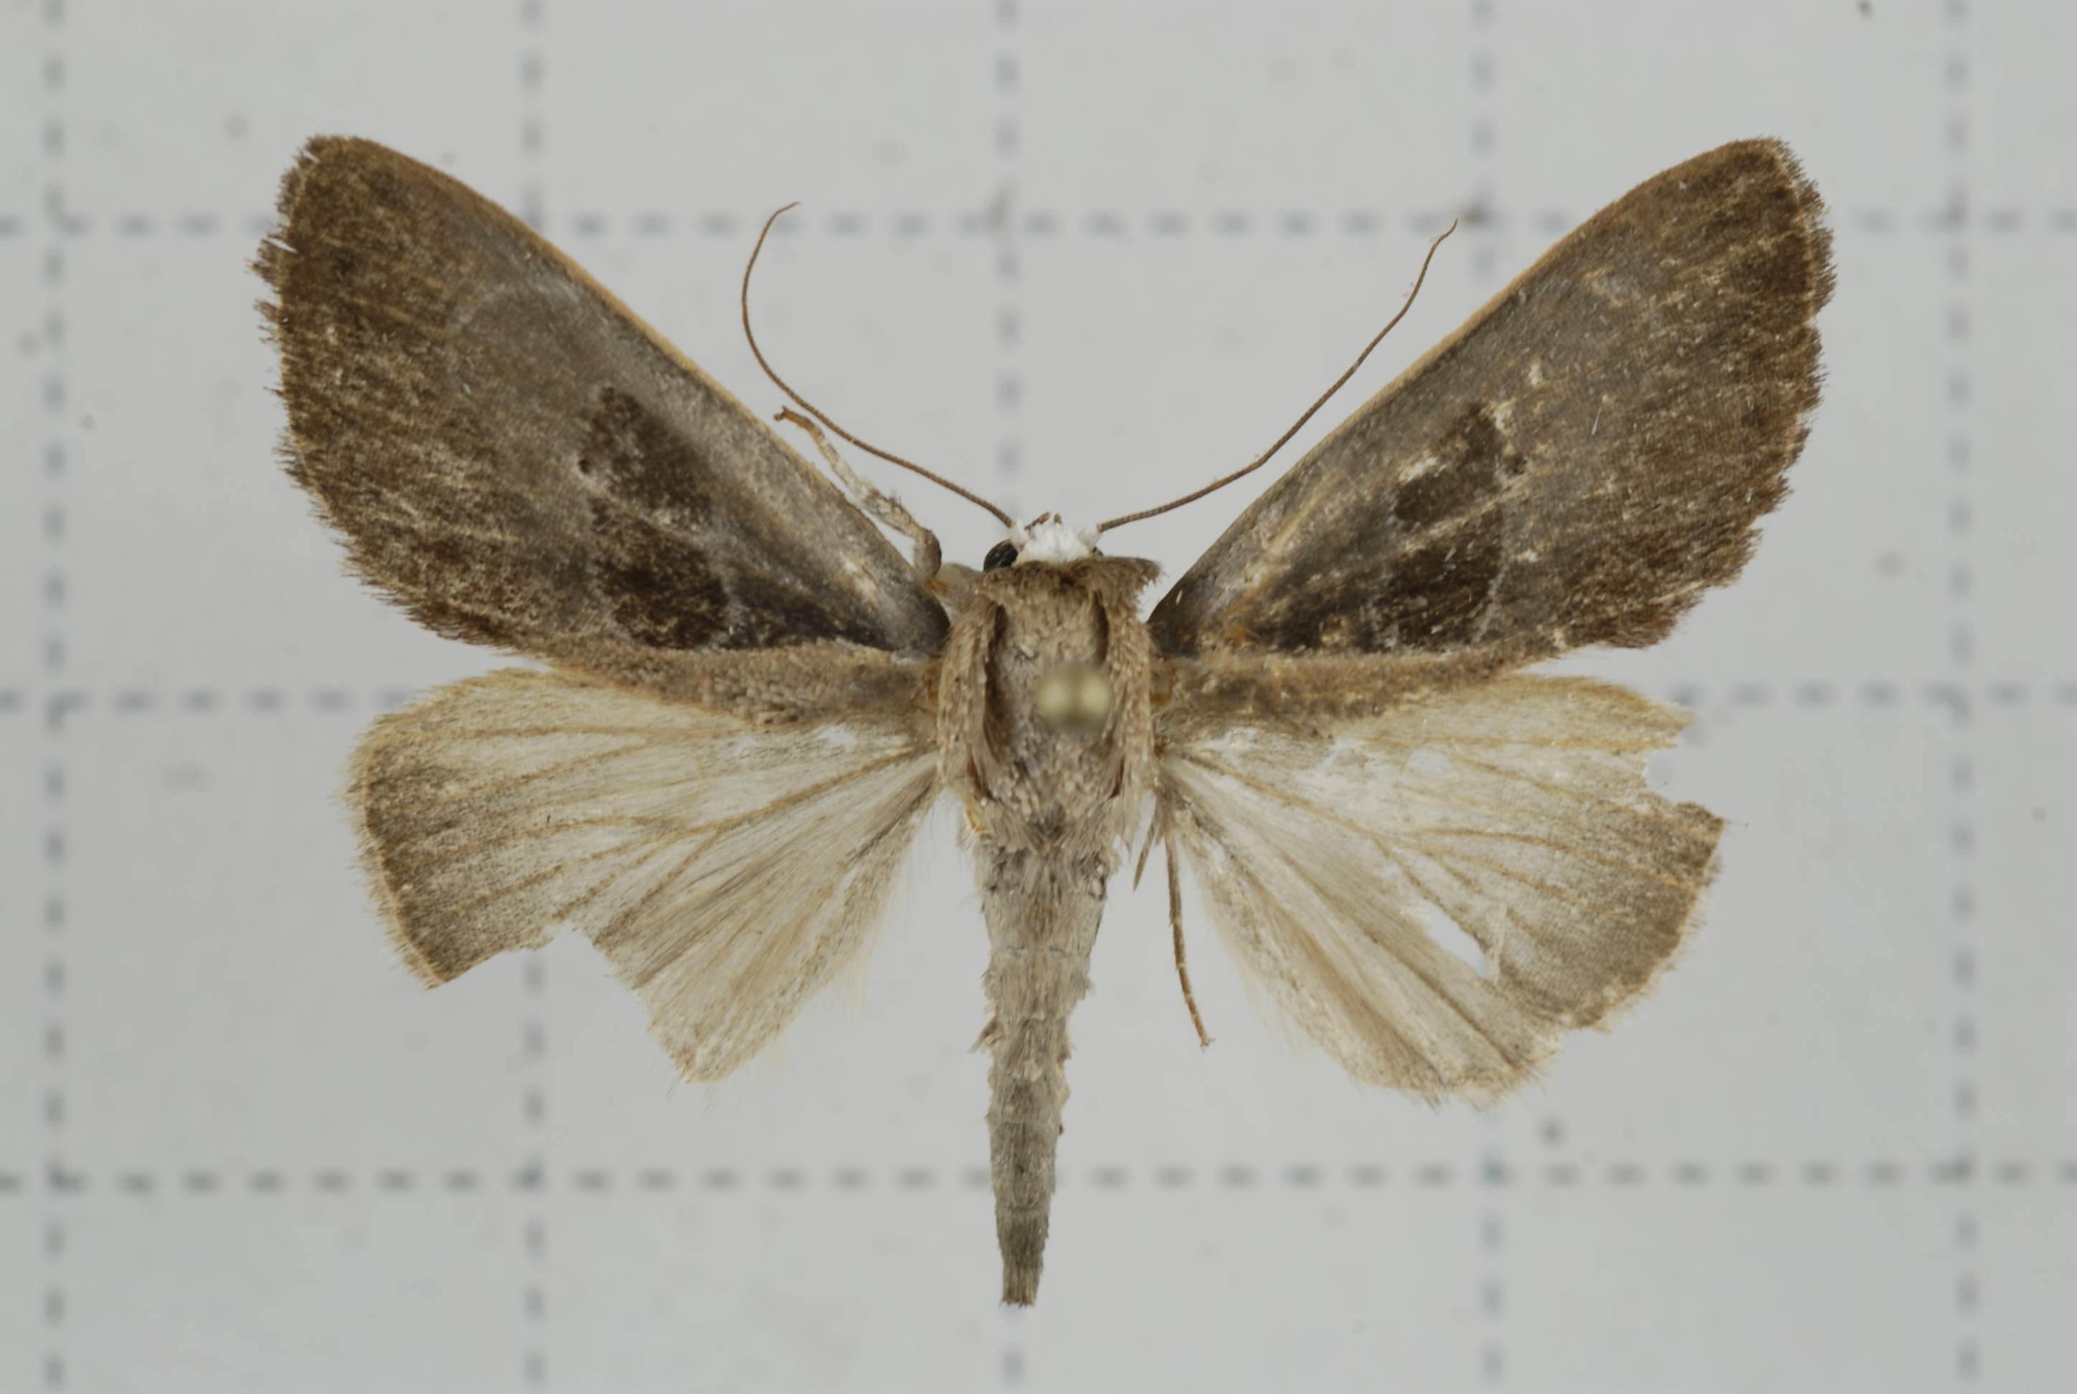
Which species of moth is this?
Westermannia elliptica elliptica
